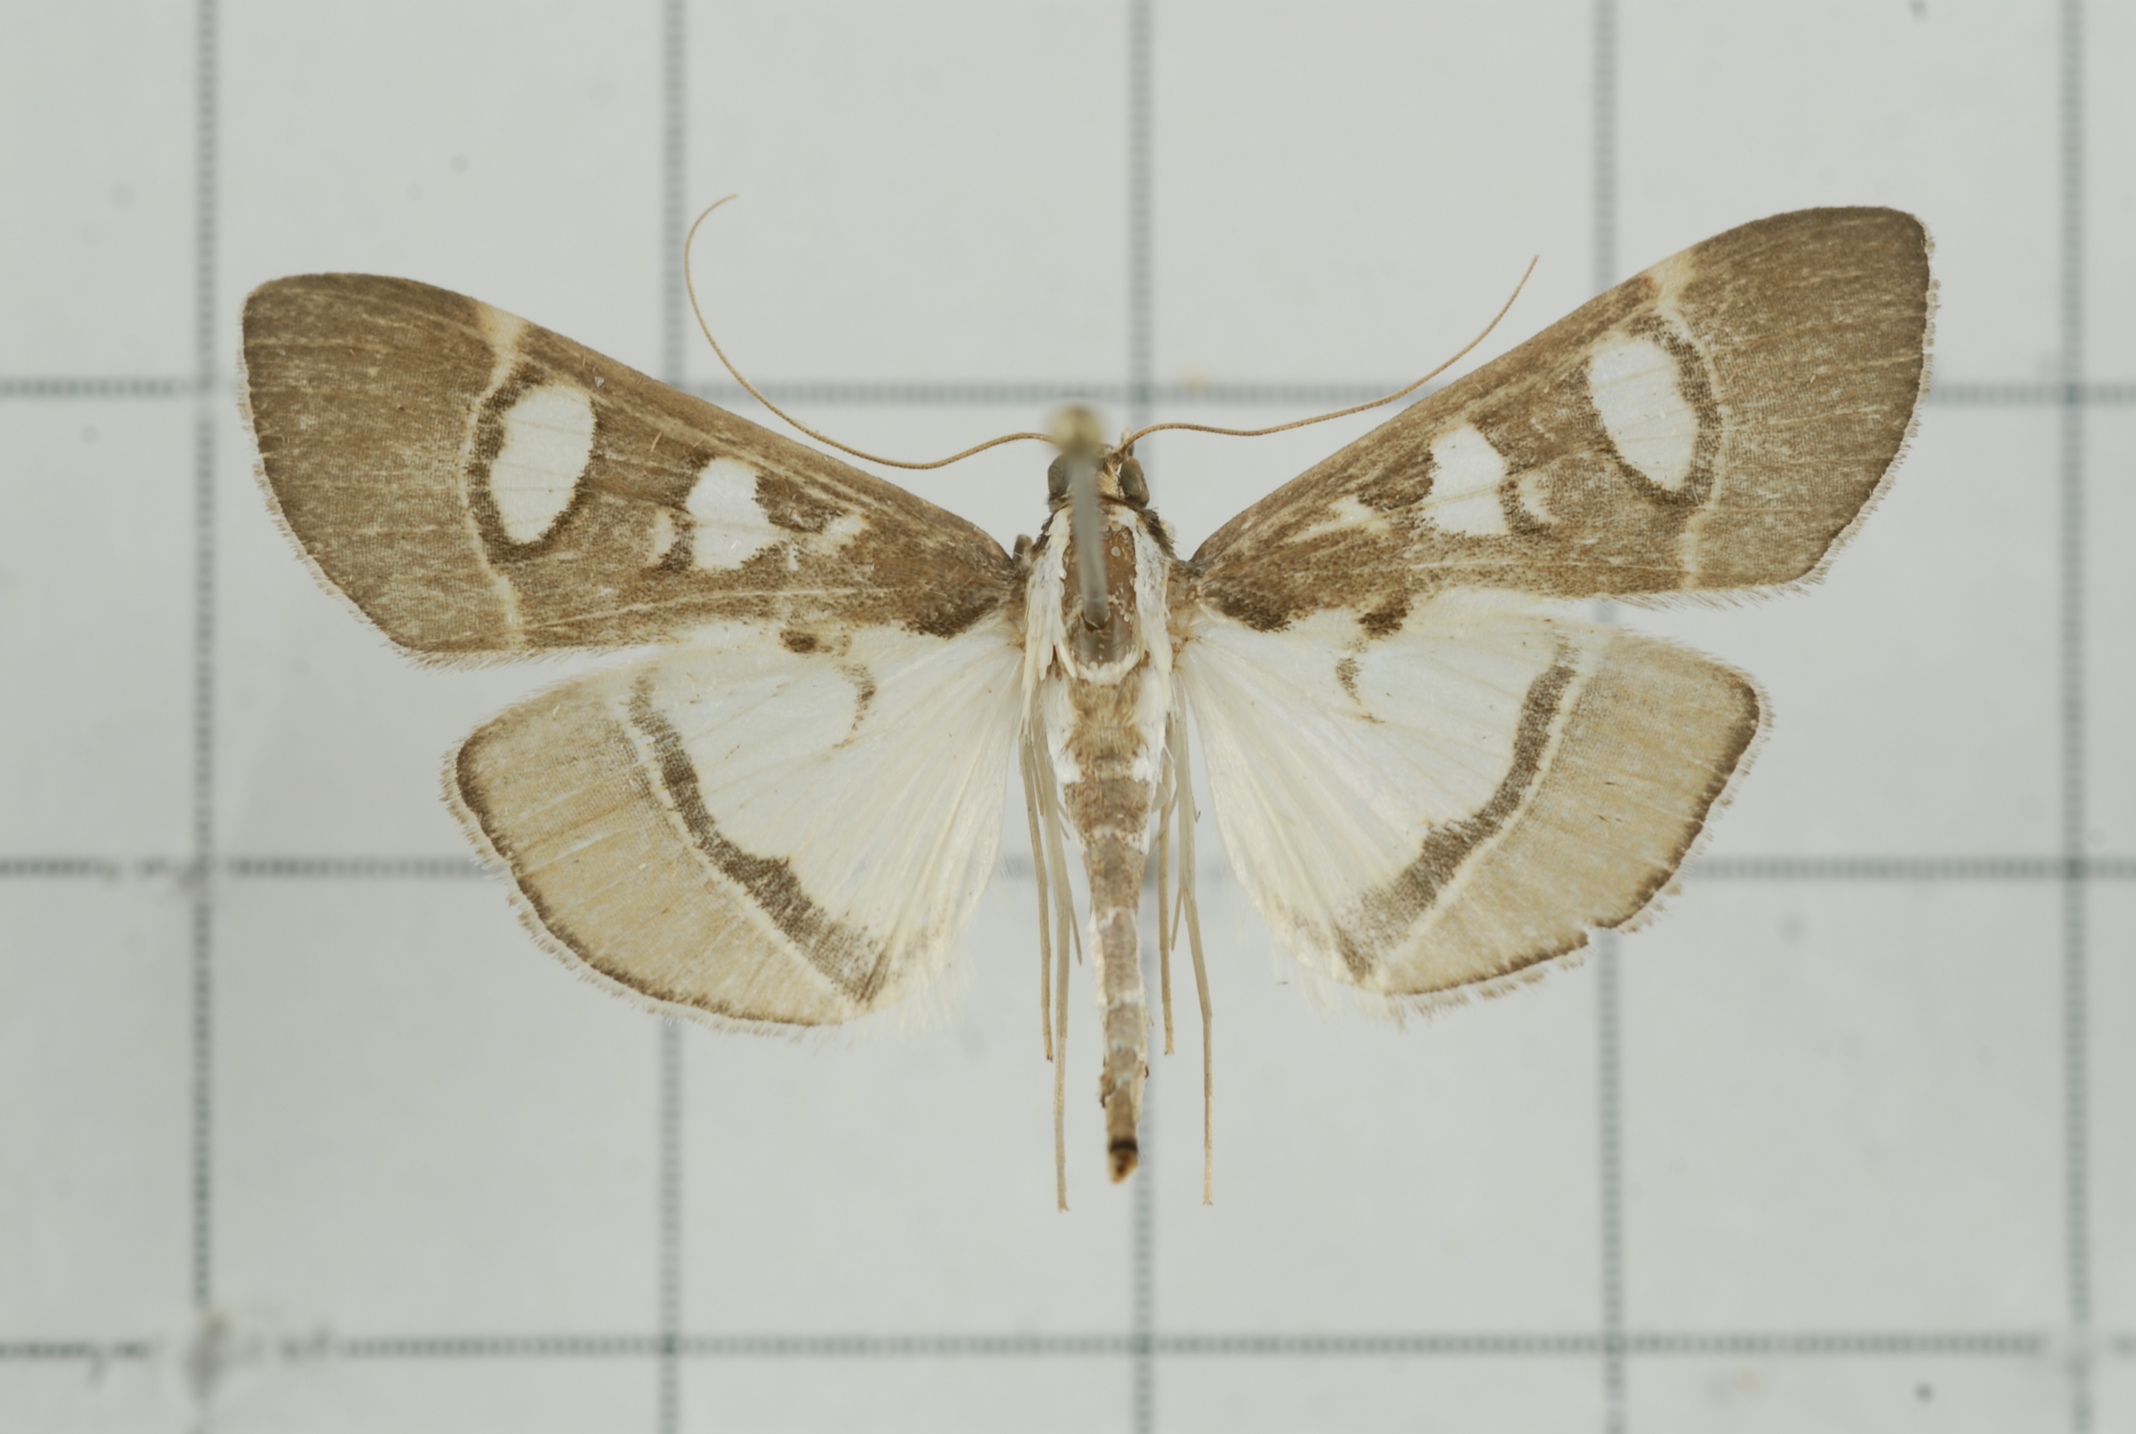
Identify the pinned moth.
Glyphodes chilka
